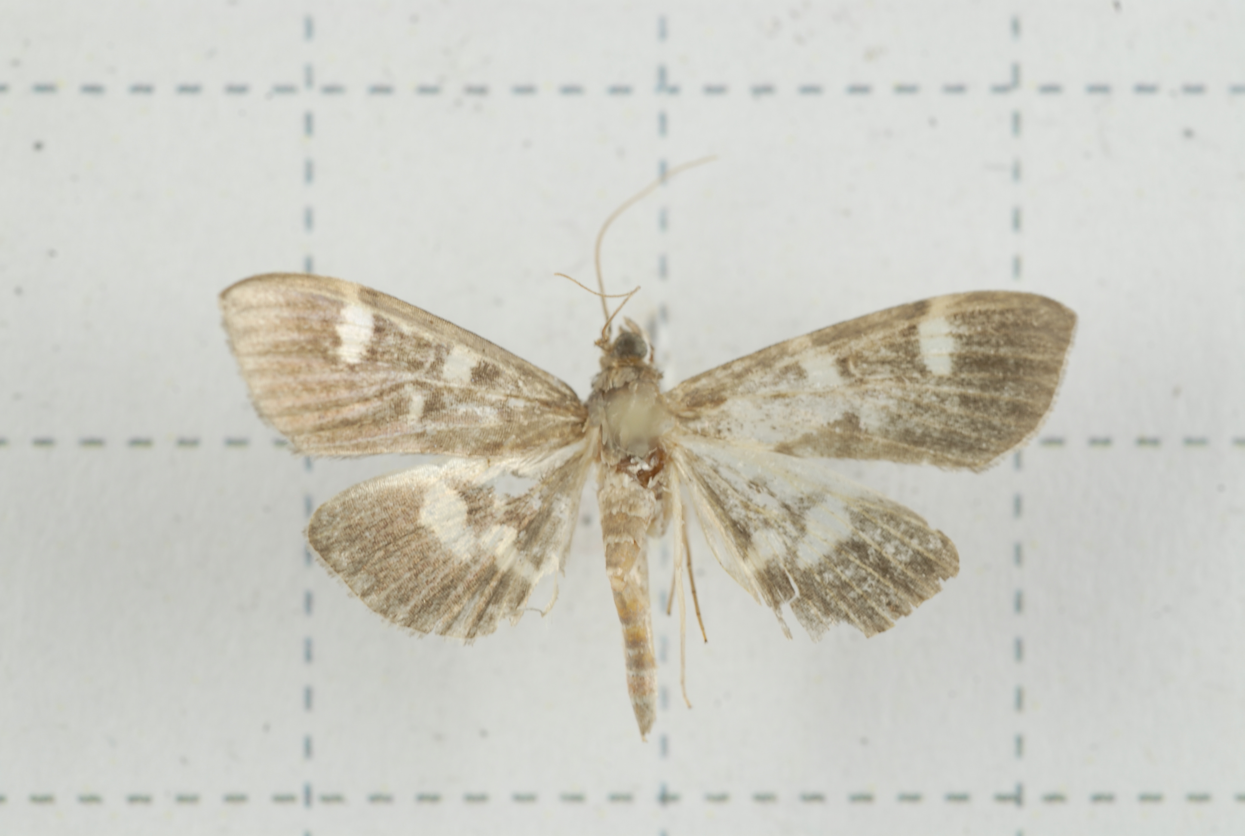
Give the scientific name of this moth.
Herpetogramma luctuosalis
